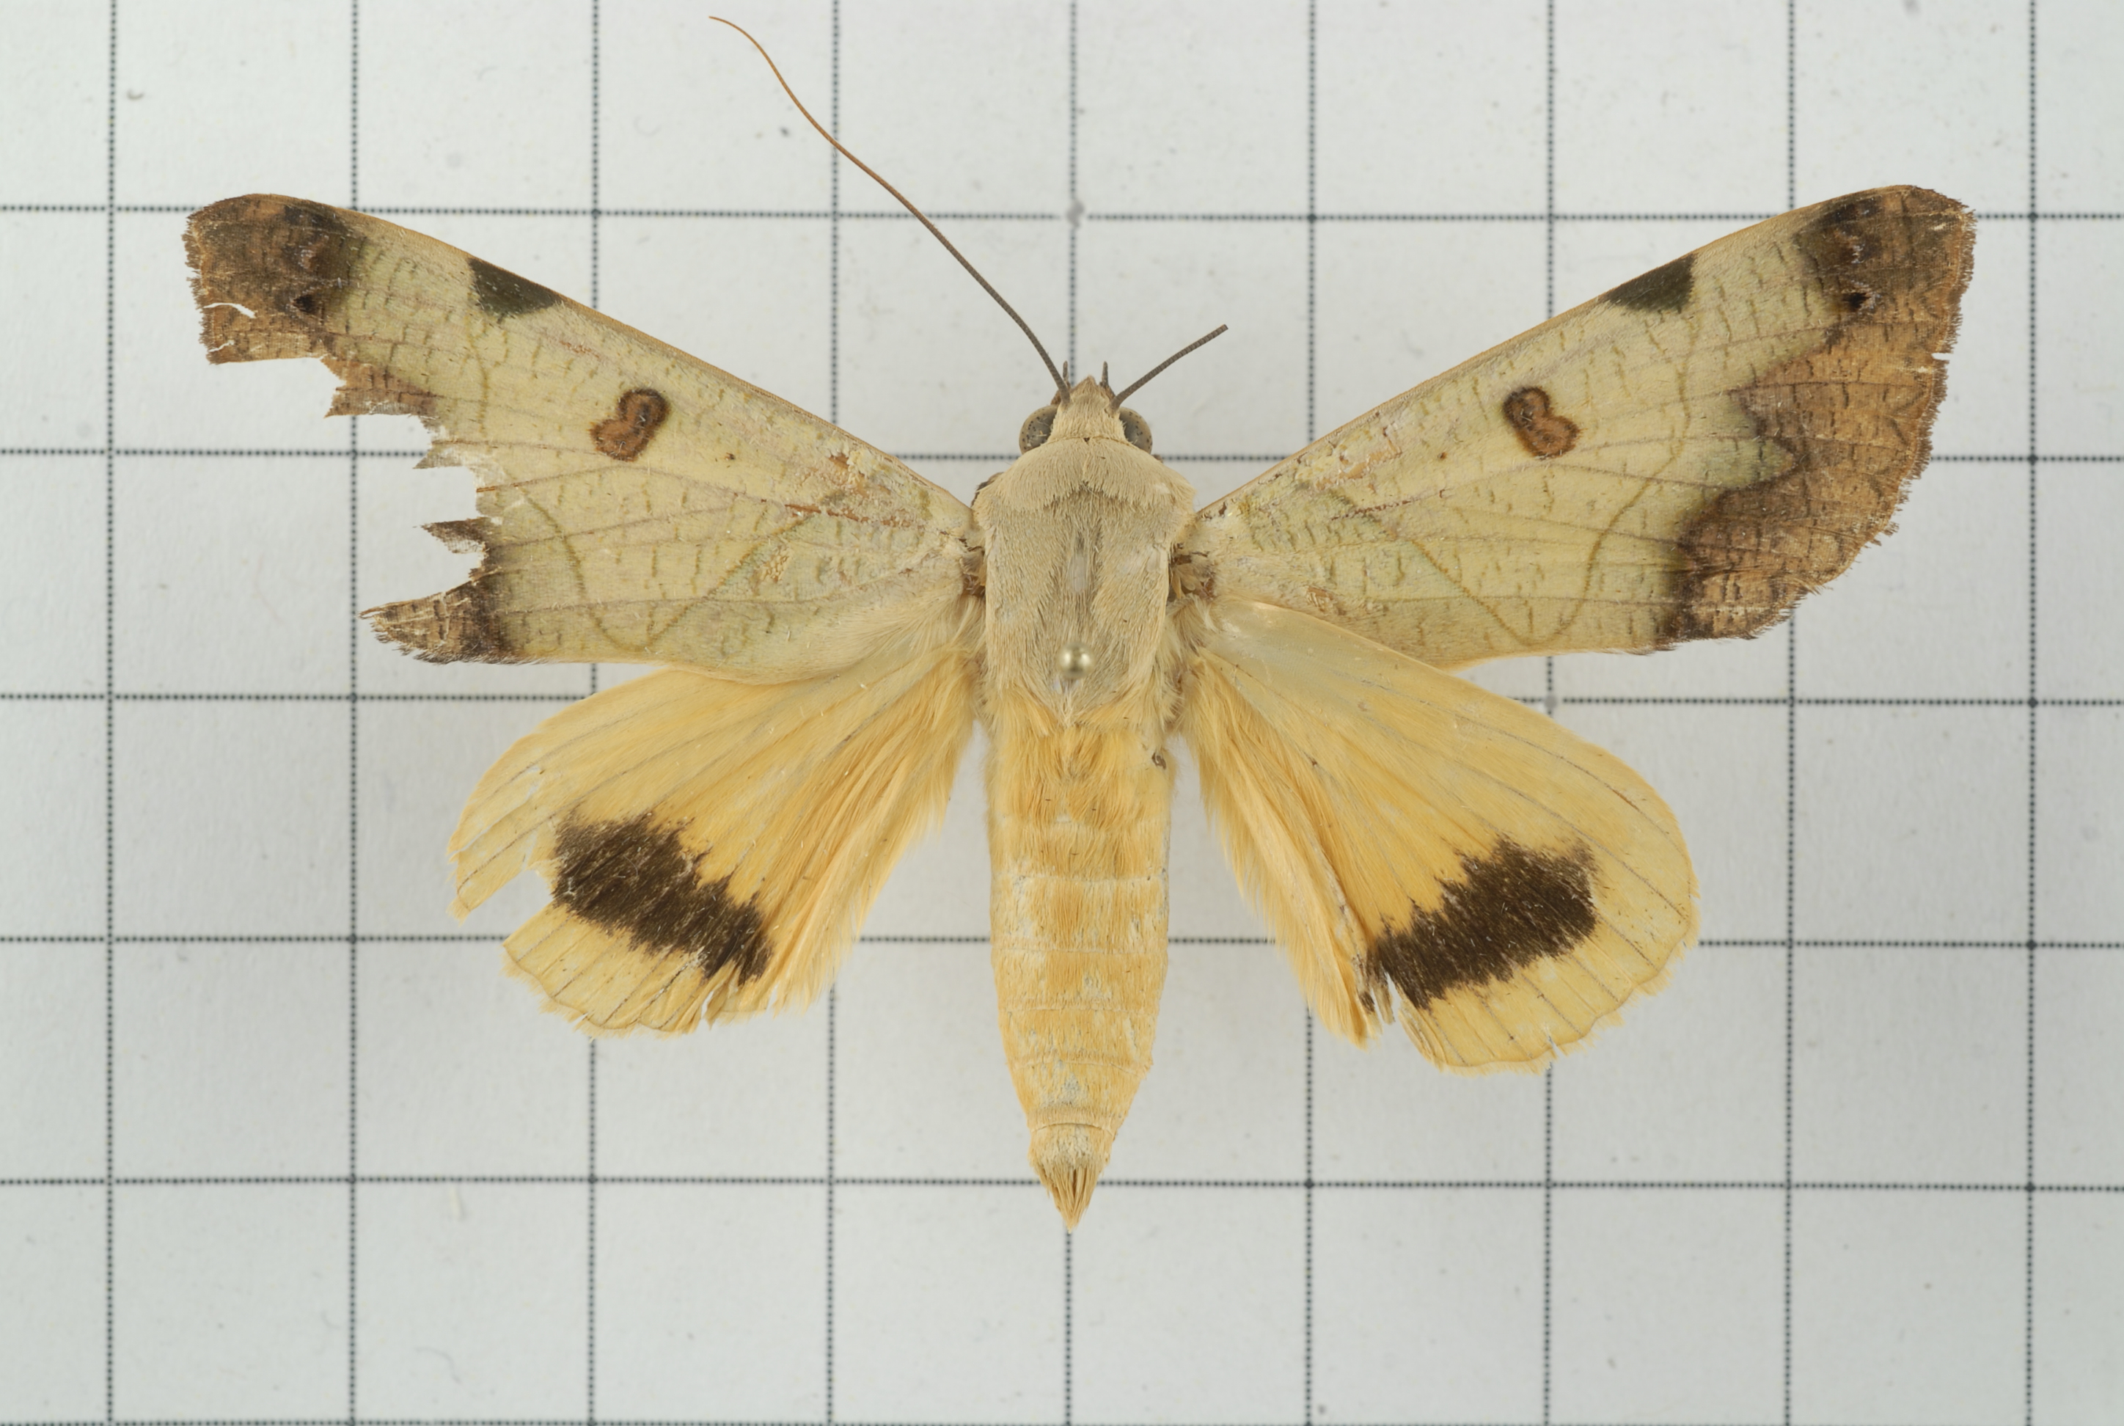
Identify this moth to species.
Ophiusa tirhaca
